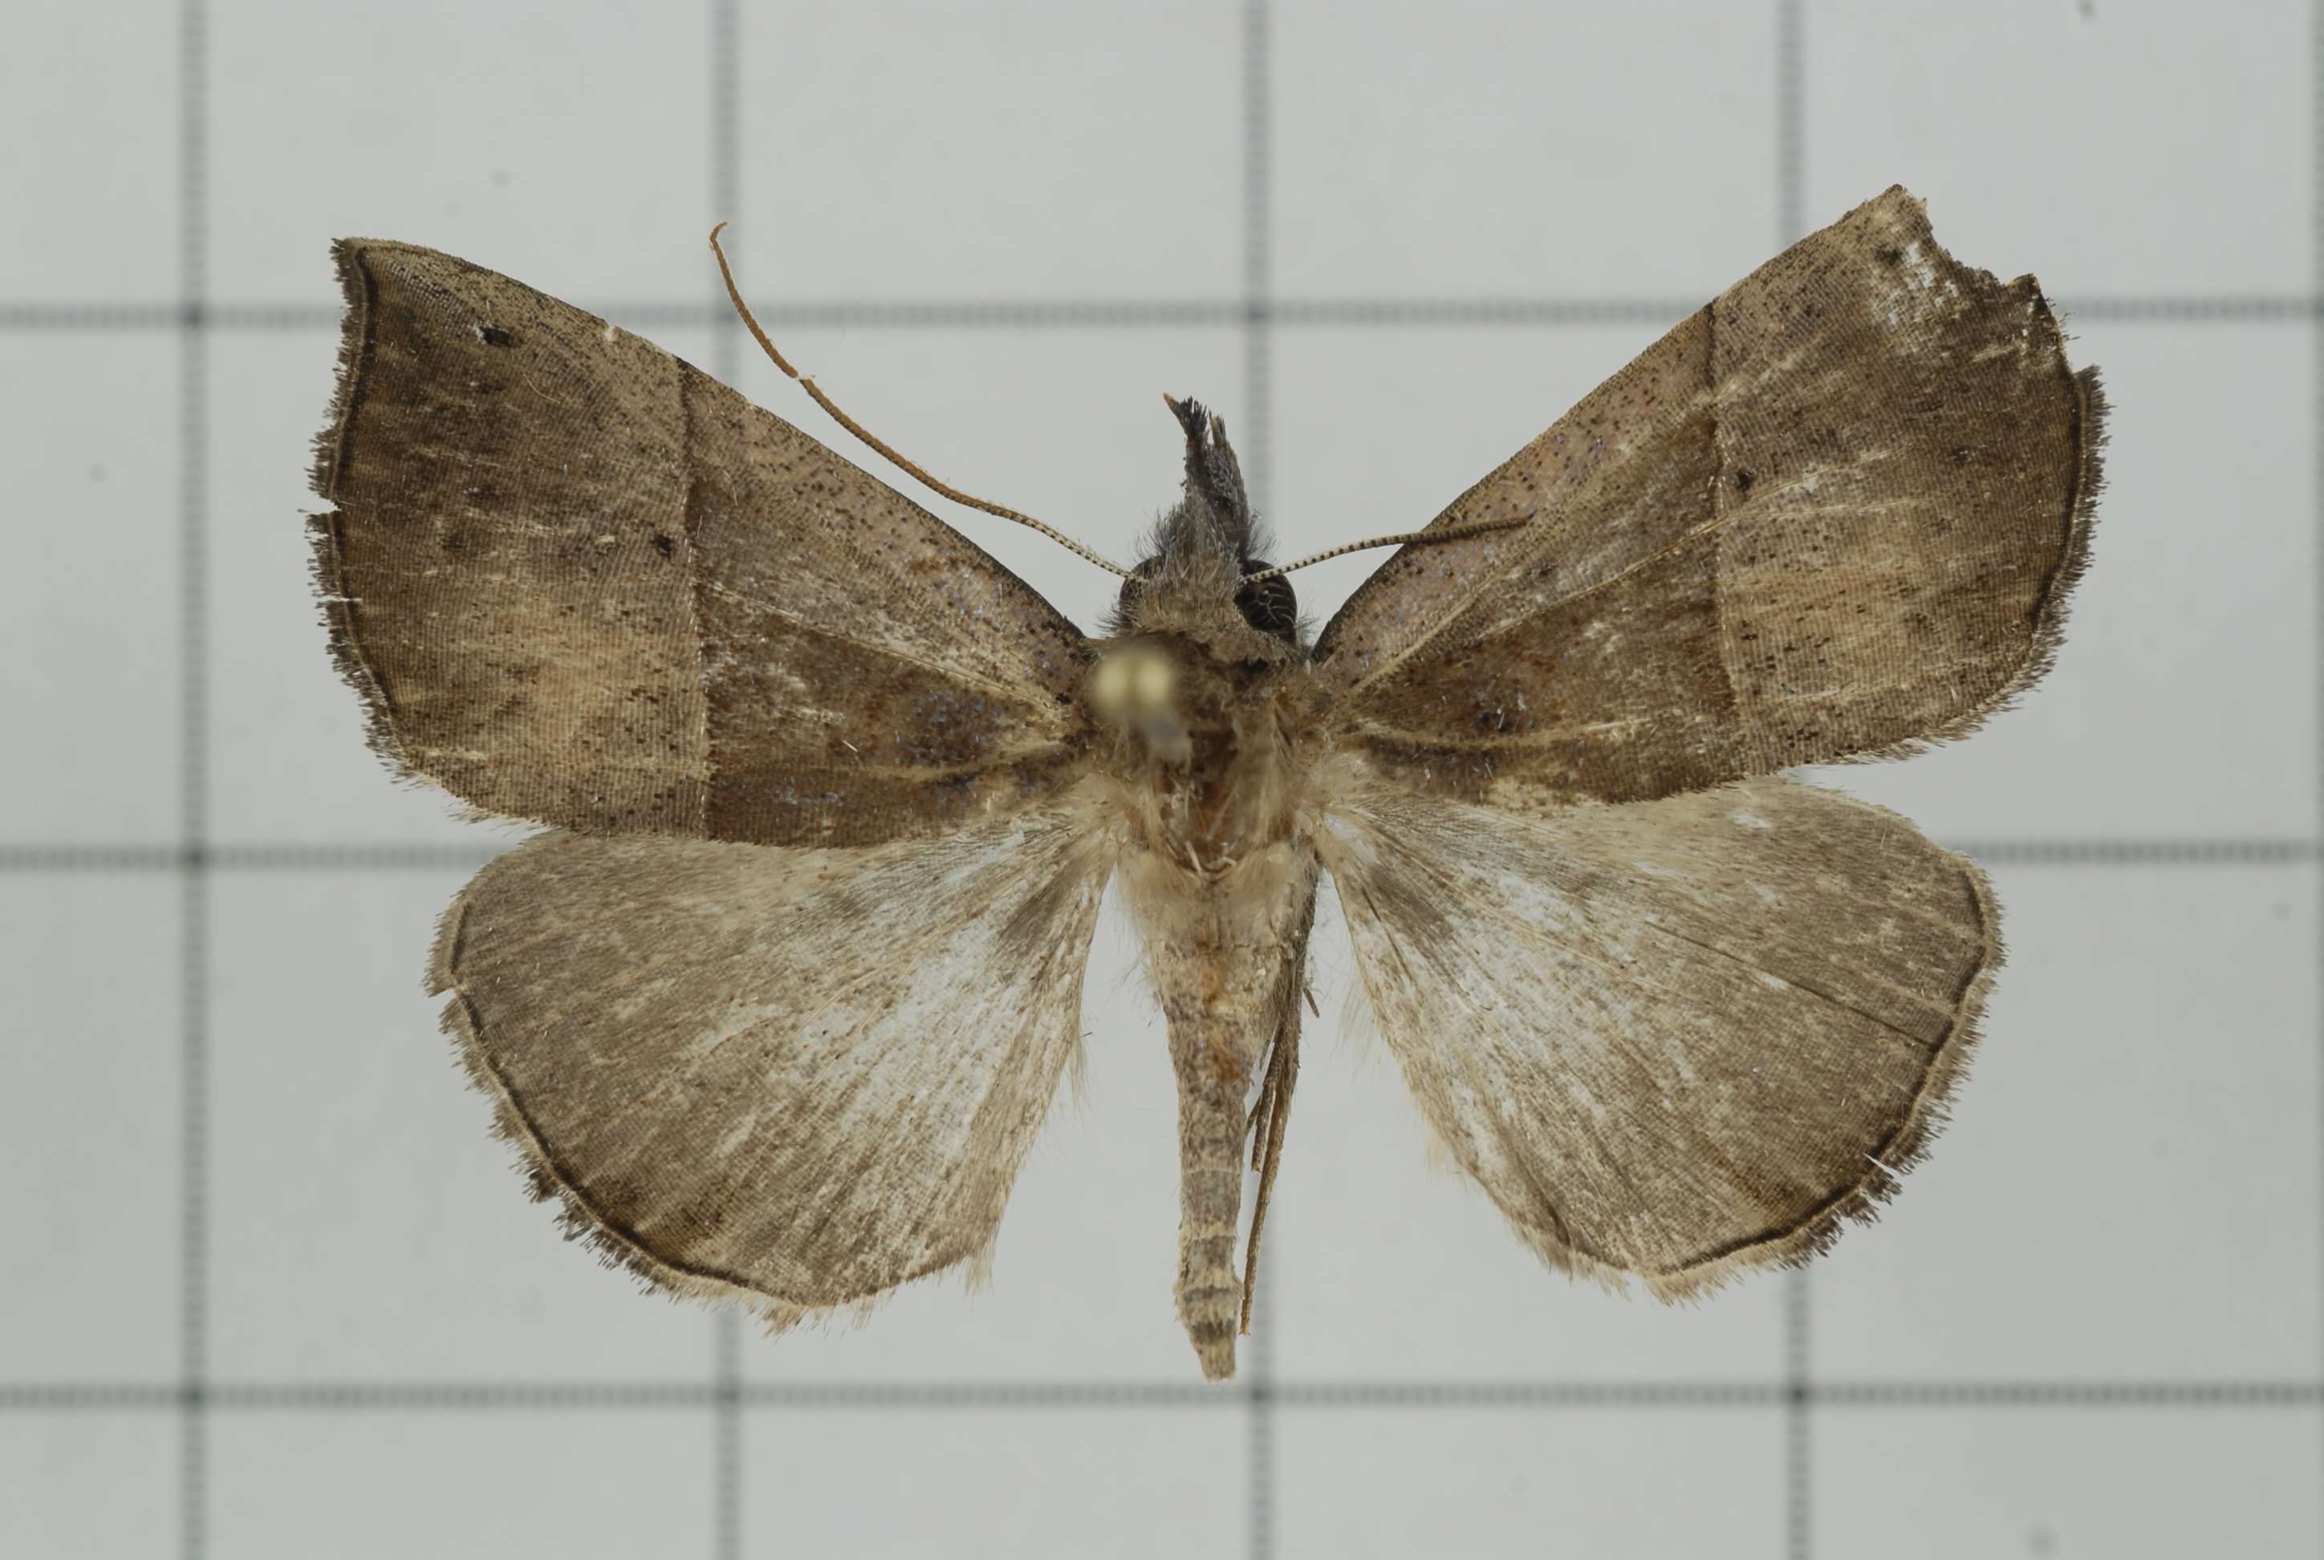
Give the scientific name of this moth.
Hypena iconicalis
